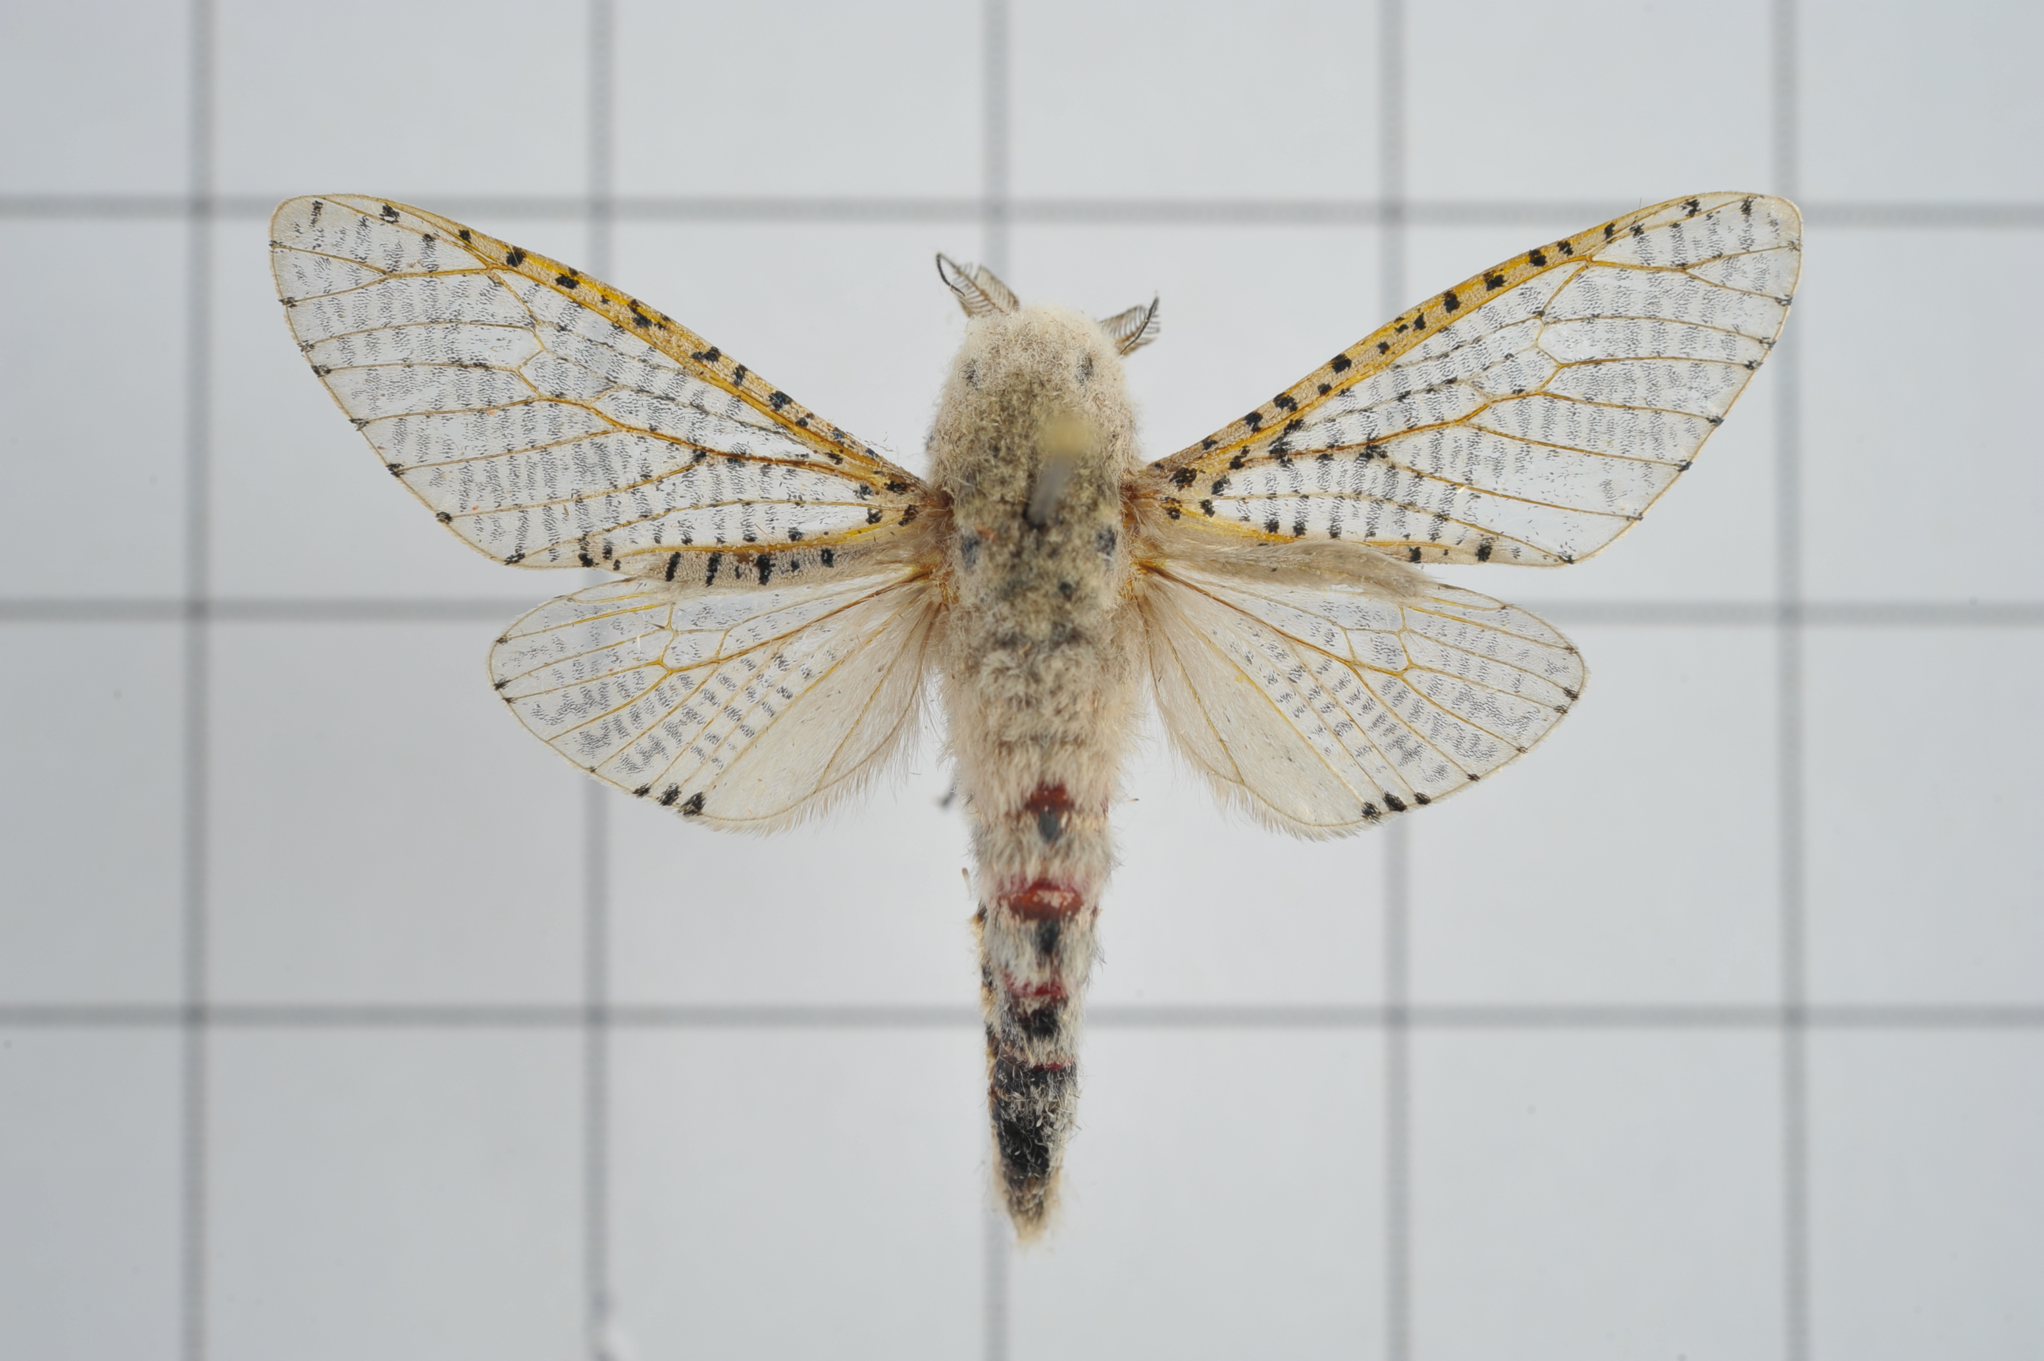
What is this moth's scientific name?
Polyphagozerra coffeae
